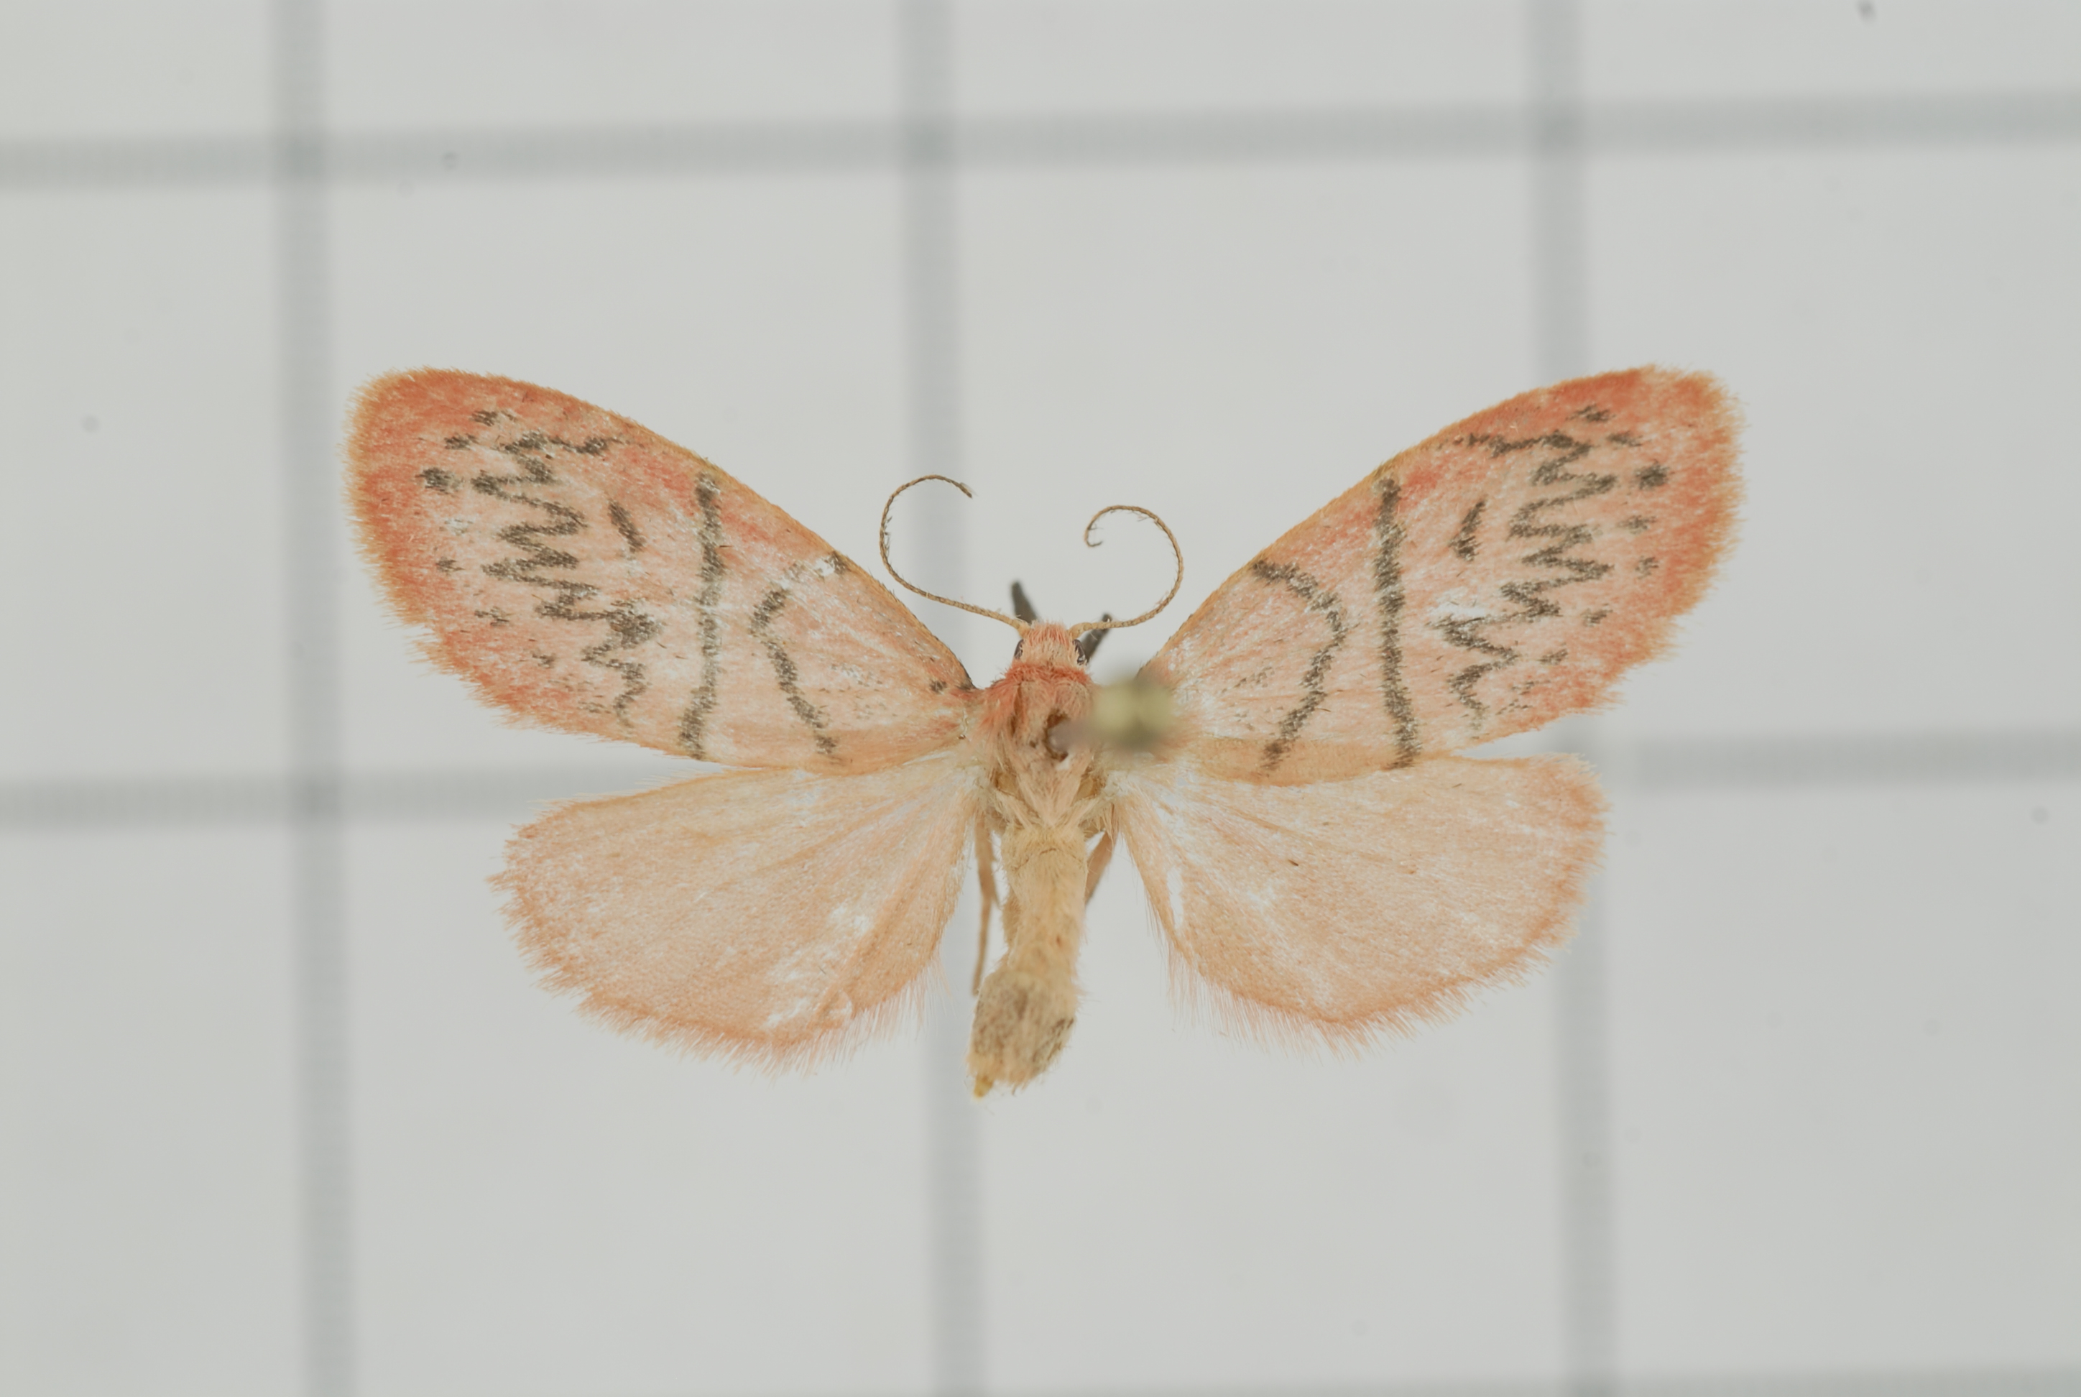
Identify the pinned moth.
Sesapa koshunica
